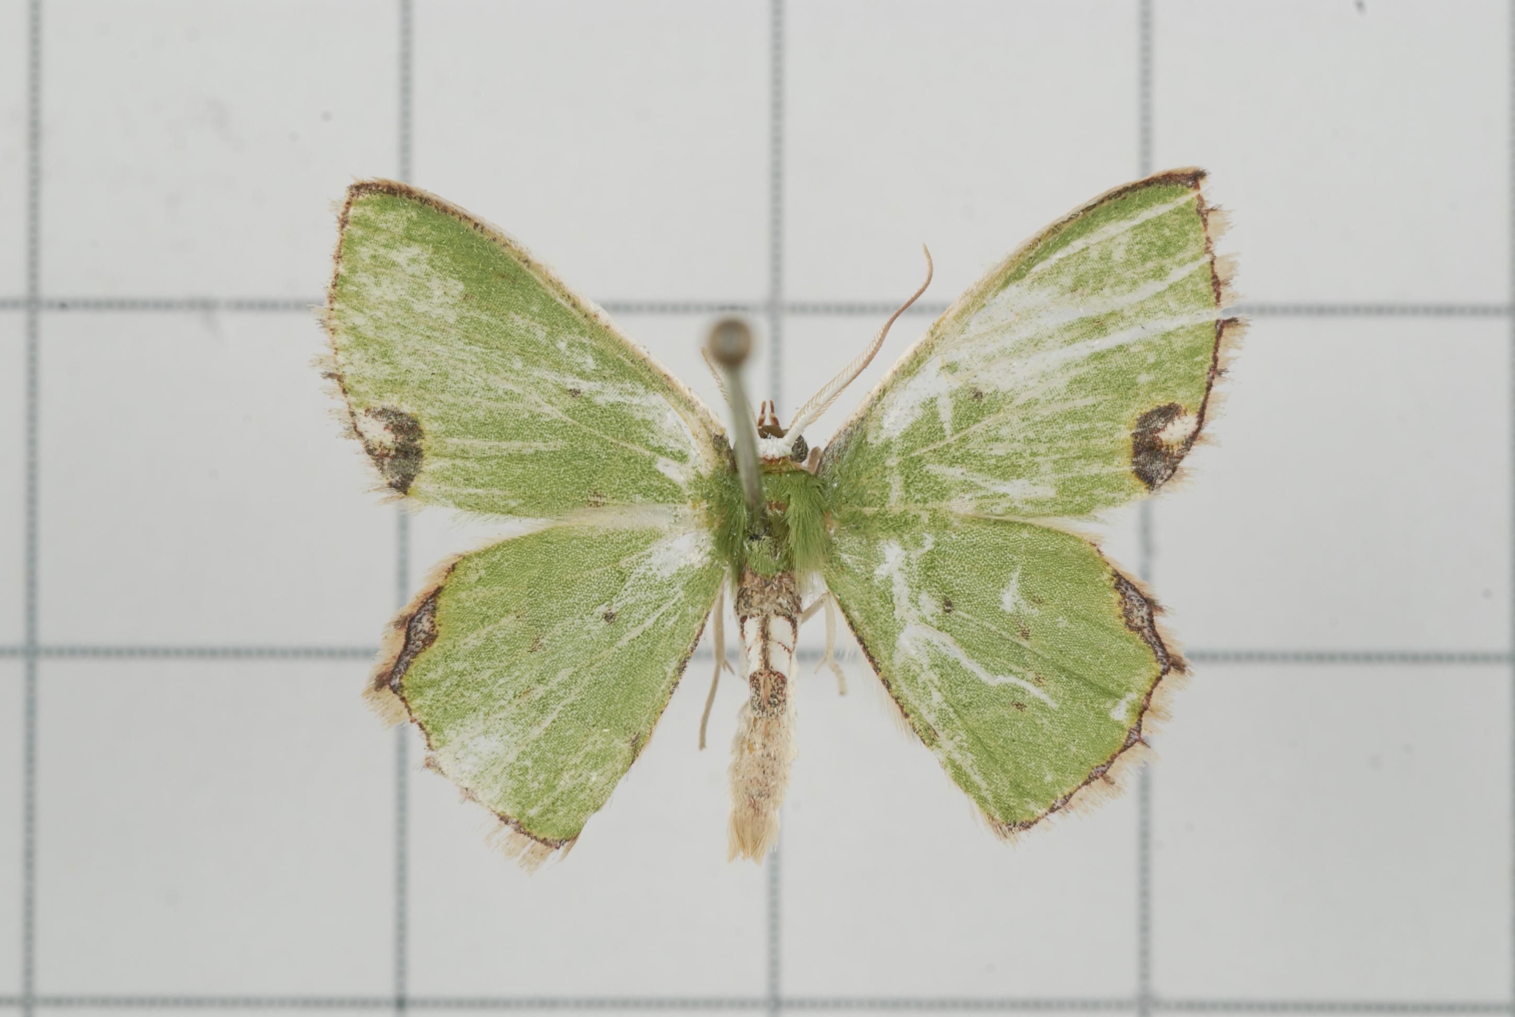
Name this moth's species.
Spaniocentra hollowayi
